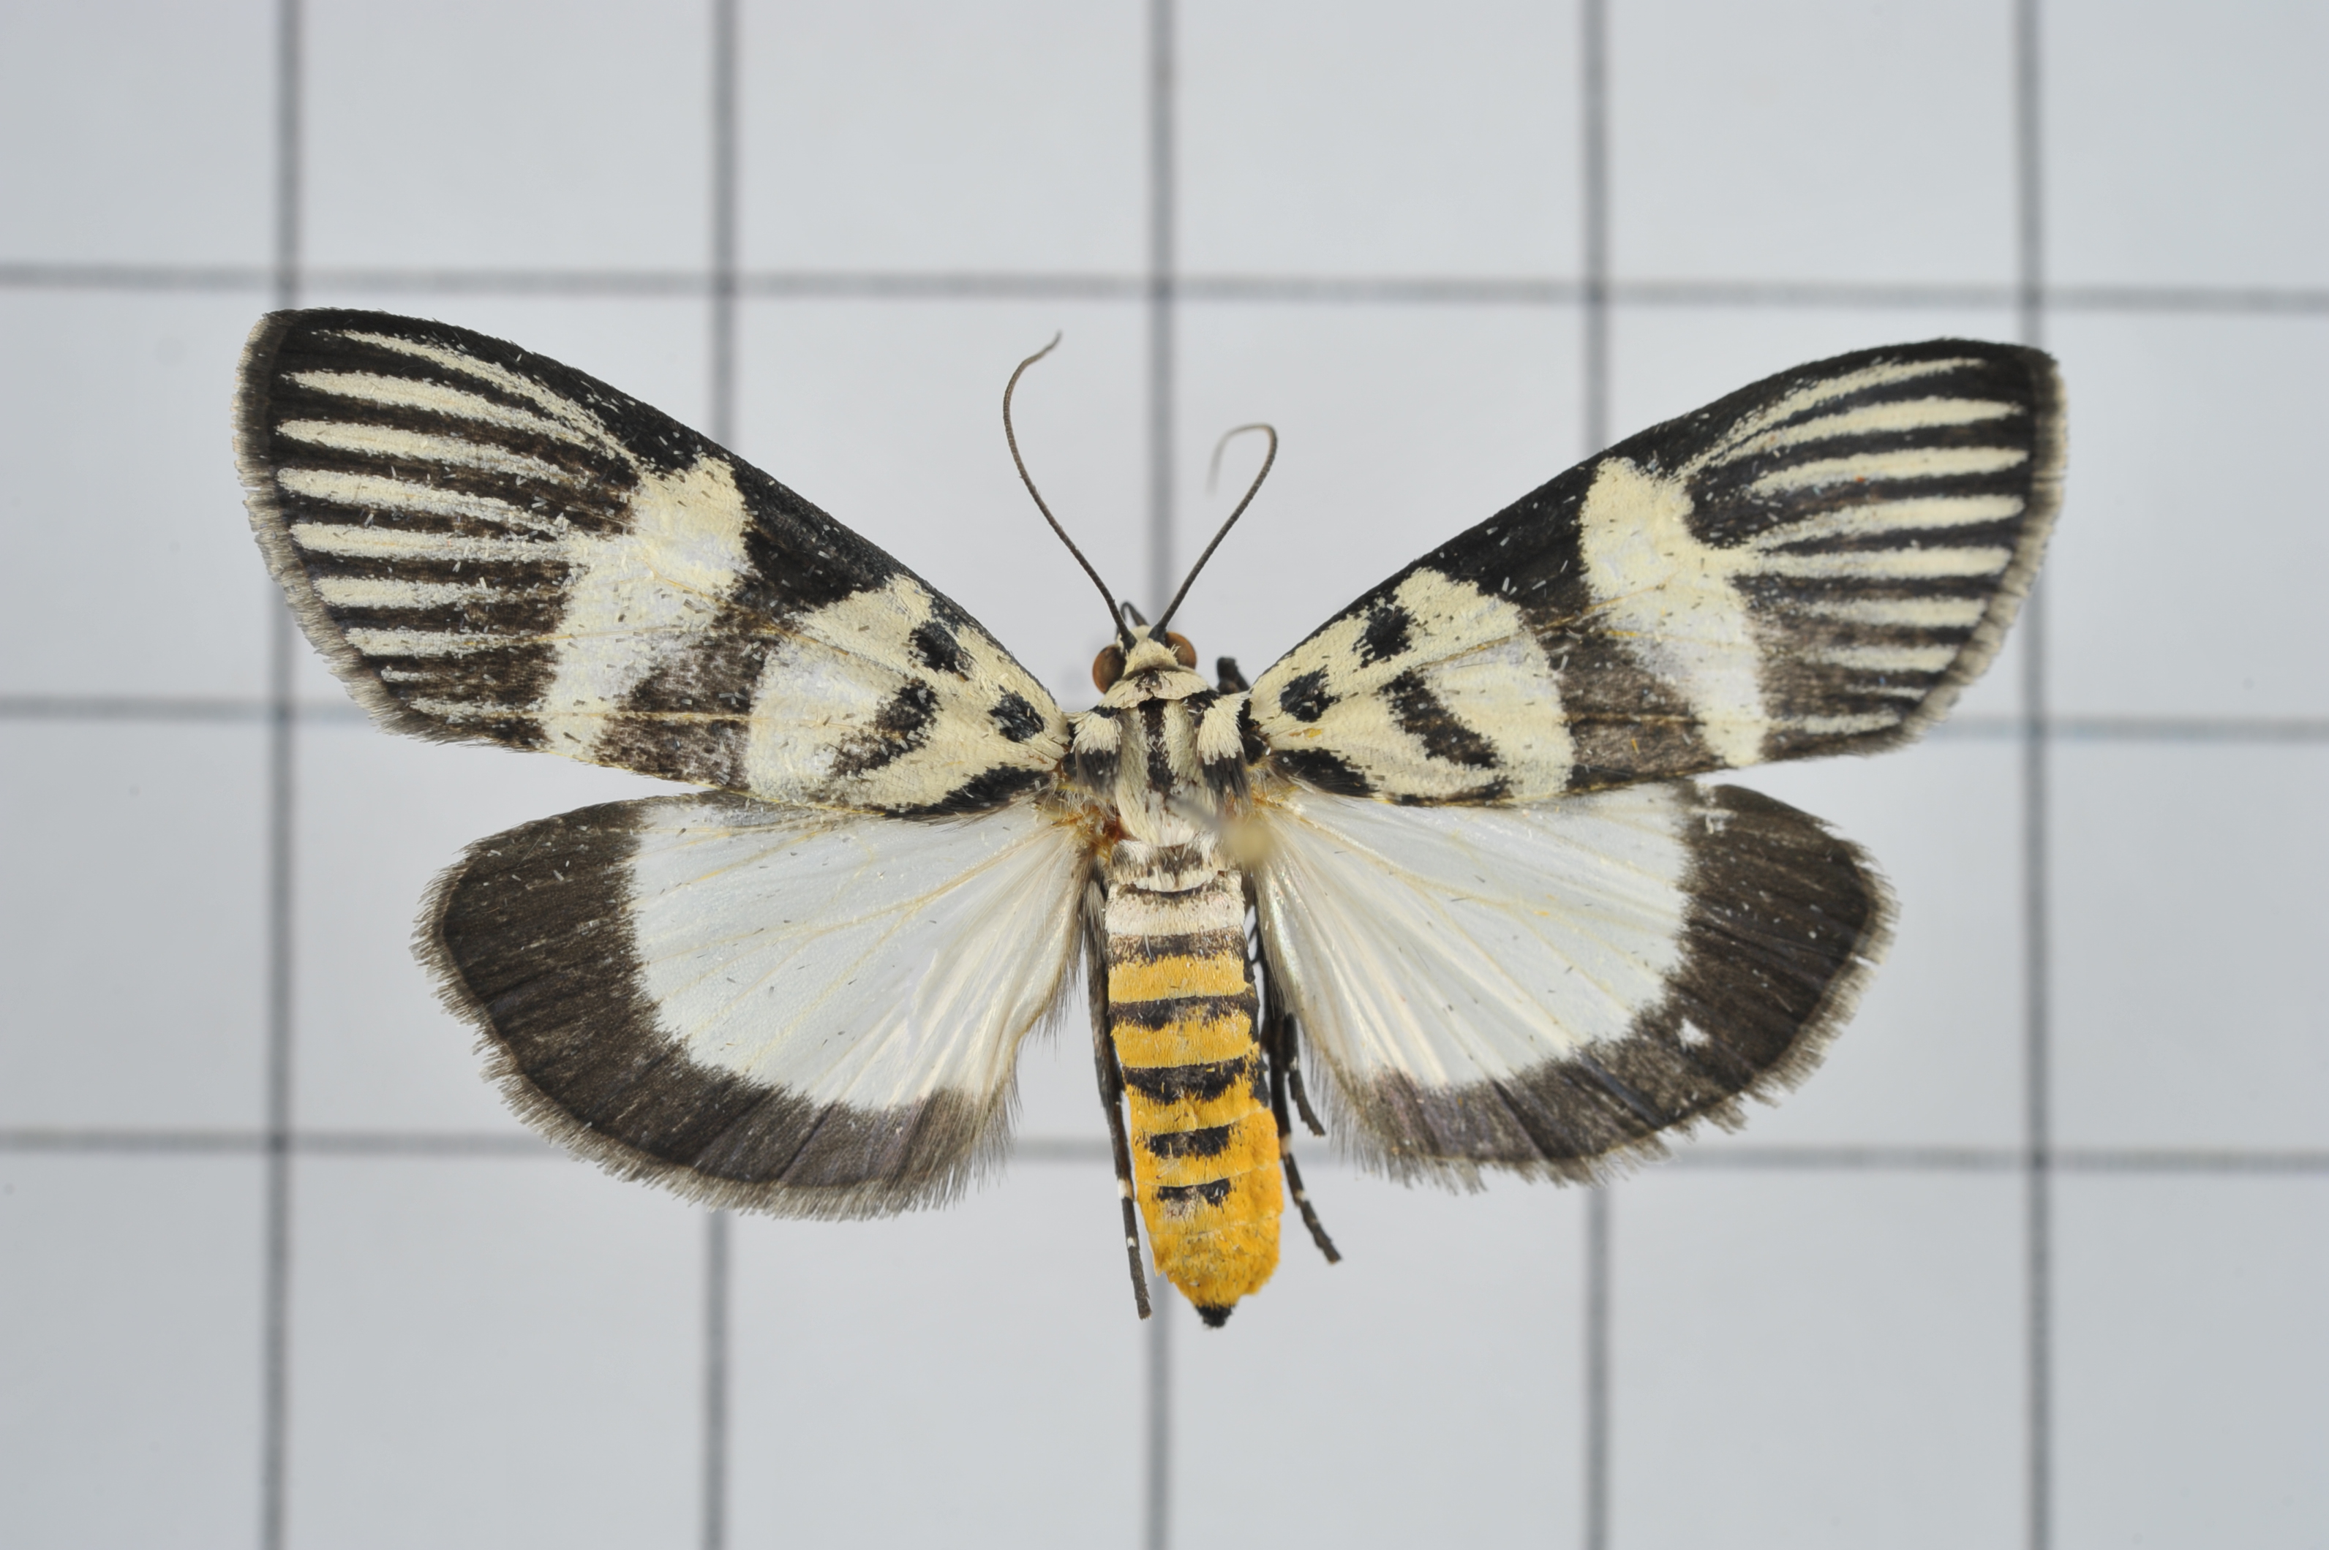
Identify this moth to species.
Heortia vitessoides
